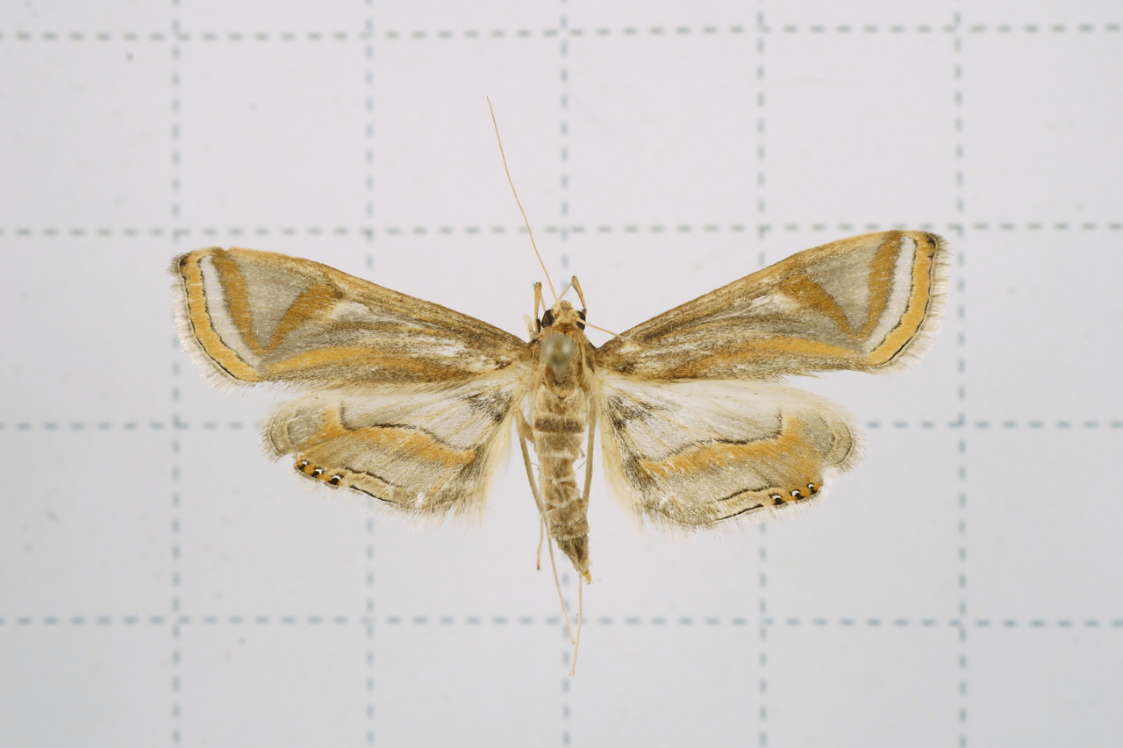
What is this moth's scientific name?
Eoophyla gibbosalis
